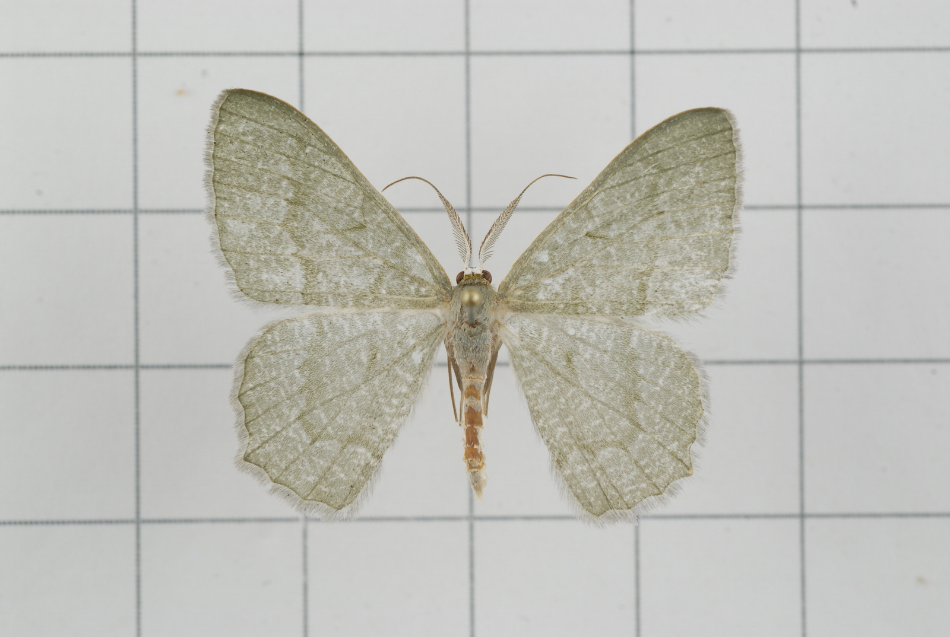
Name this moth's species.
Maxates glaucaria
